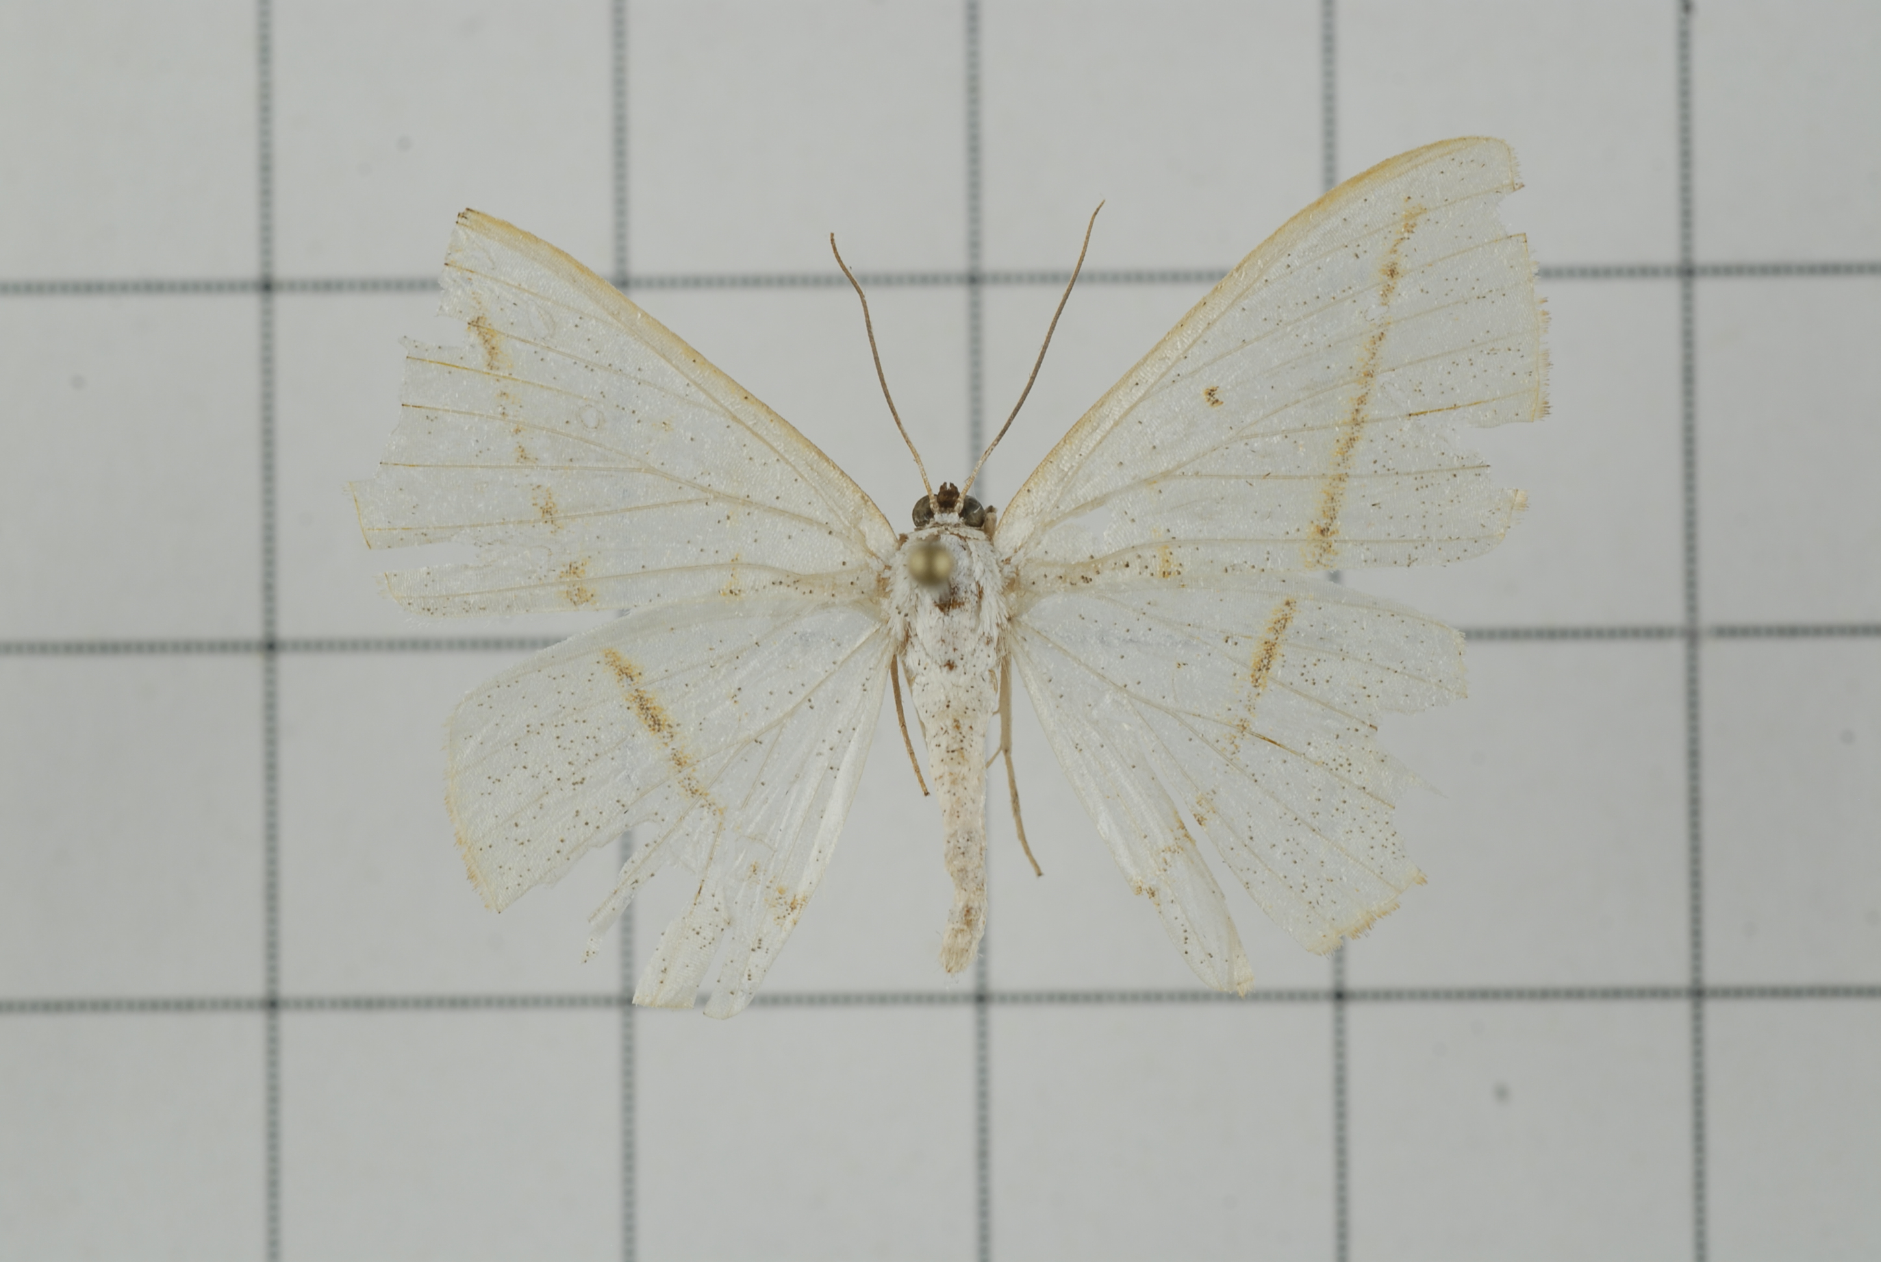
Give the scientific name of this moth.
Lomographa inamata
